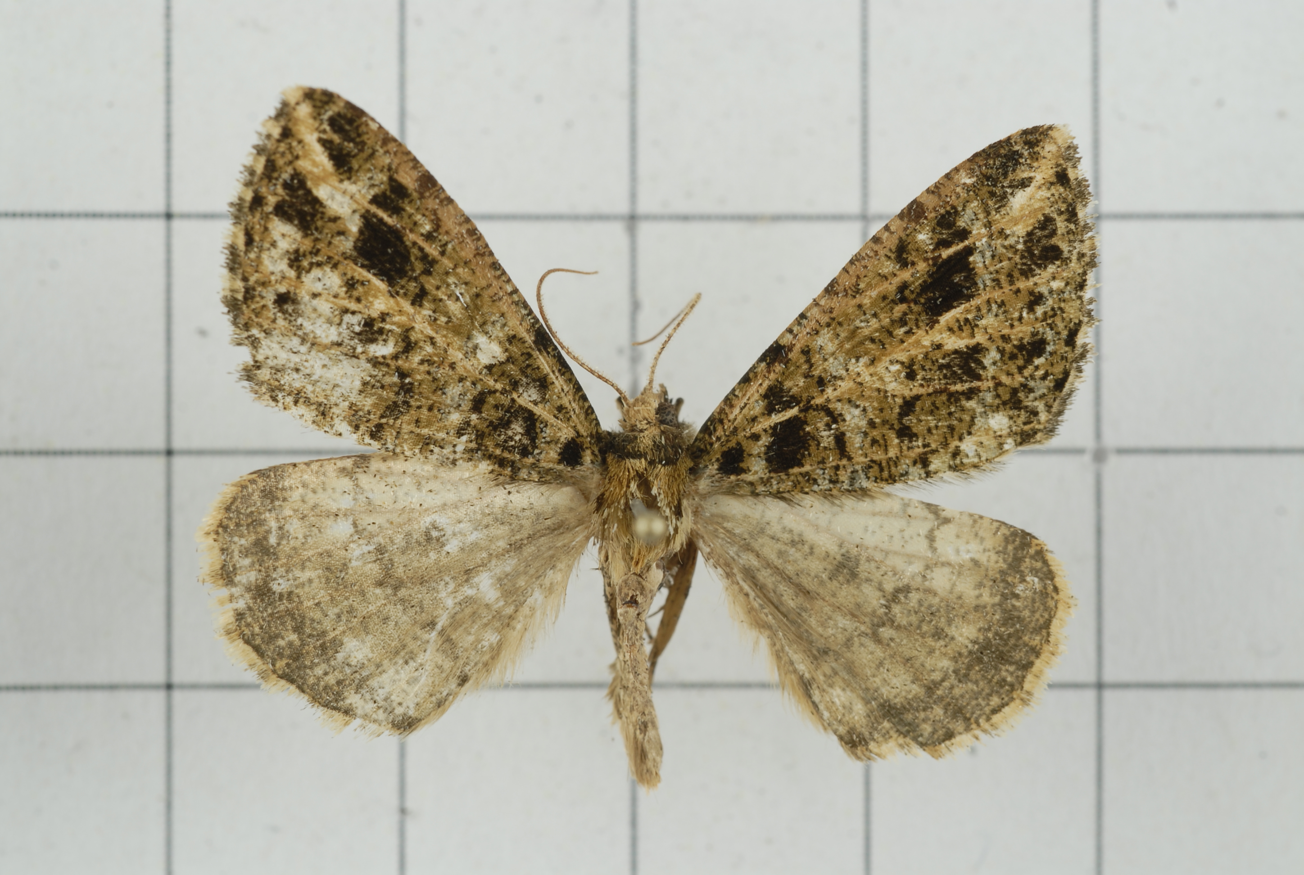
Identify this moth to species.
Arichanna pryeraria
